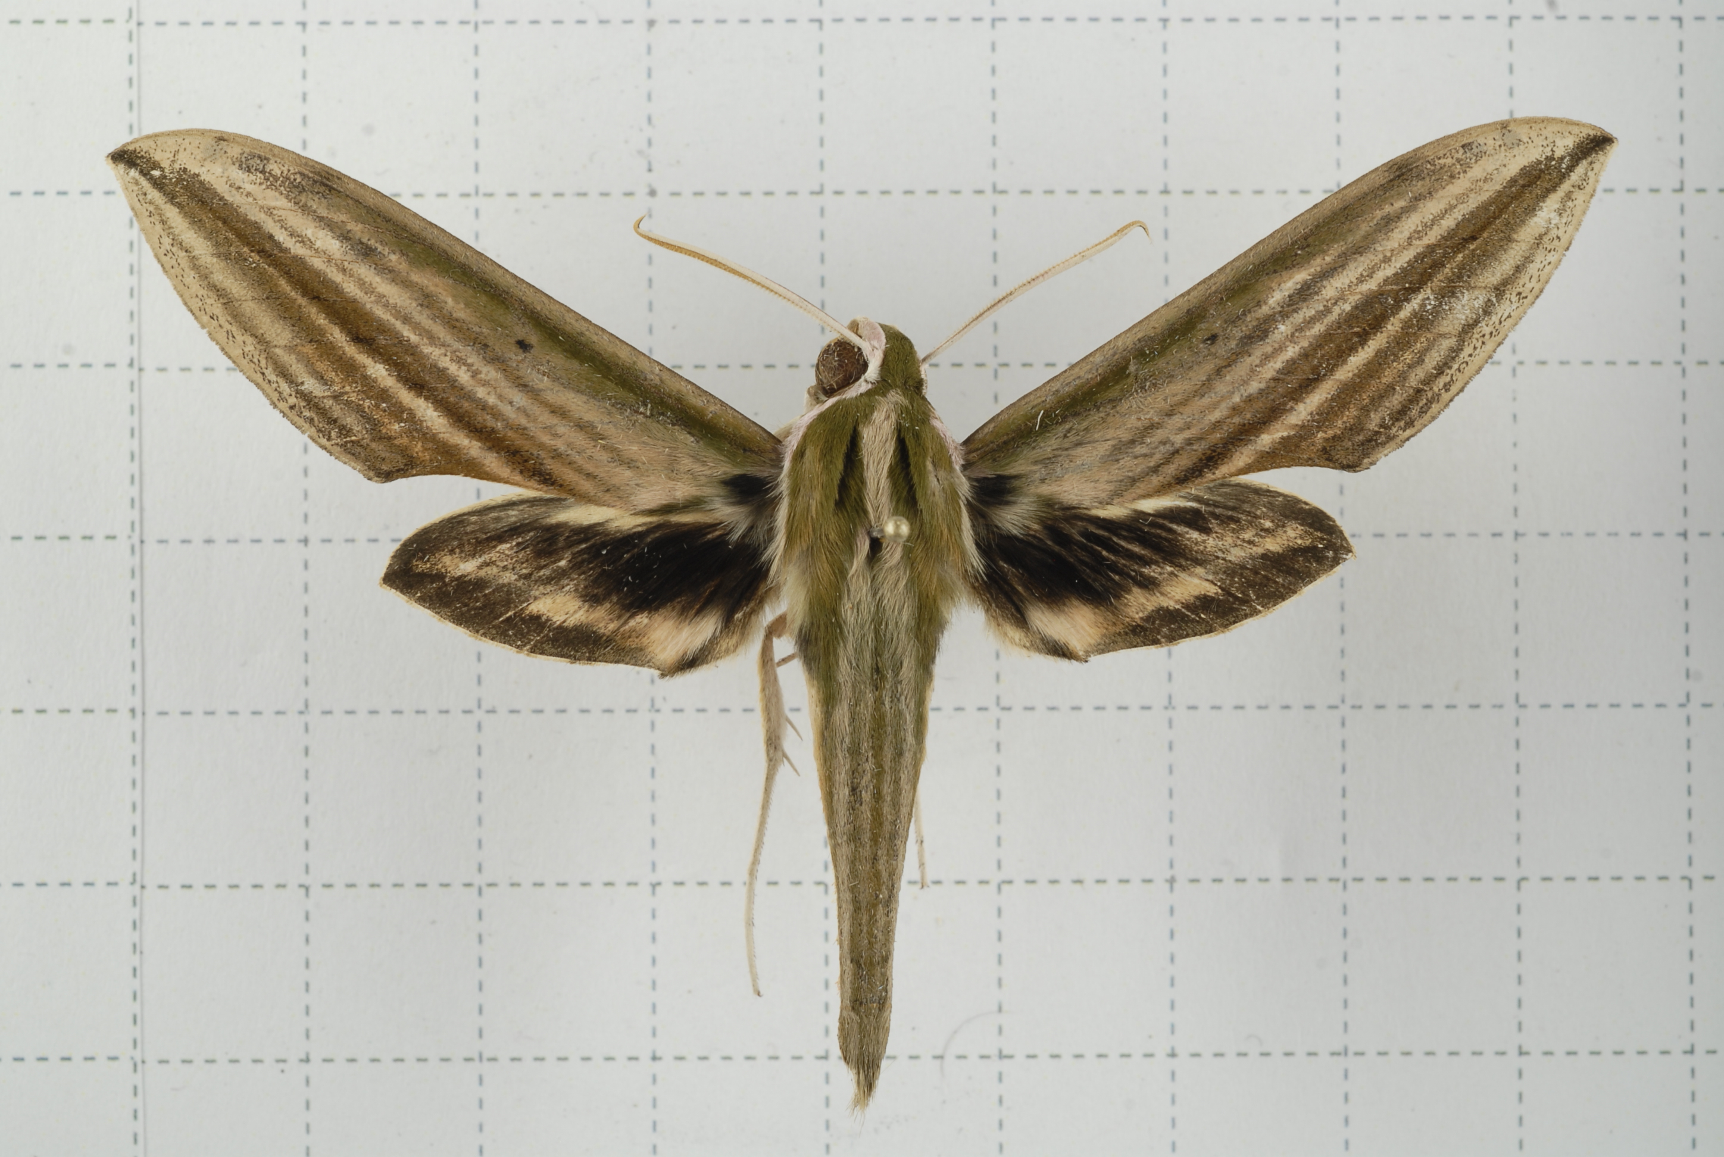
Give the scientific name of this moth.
Cechetra lineosa
